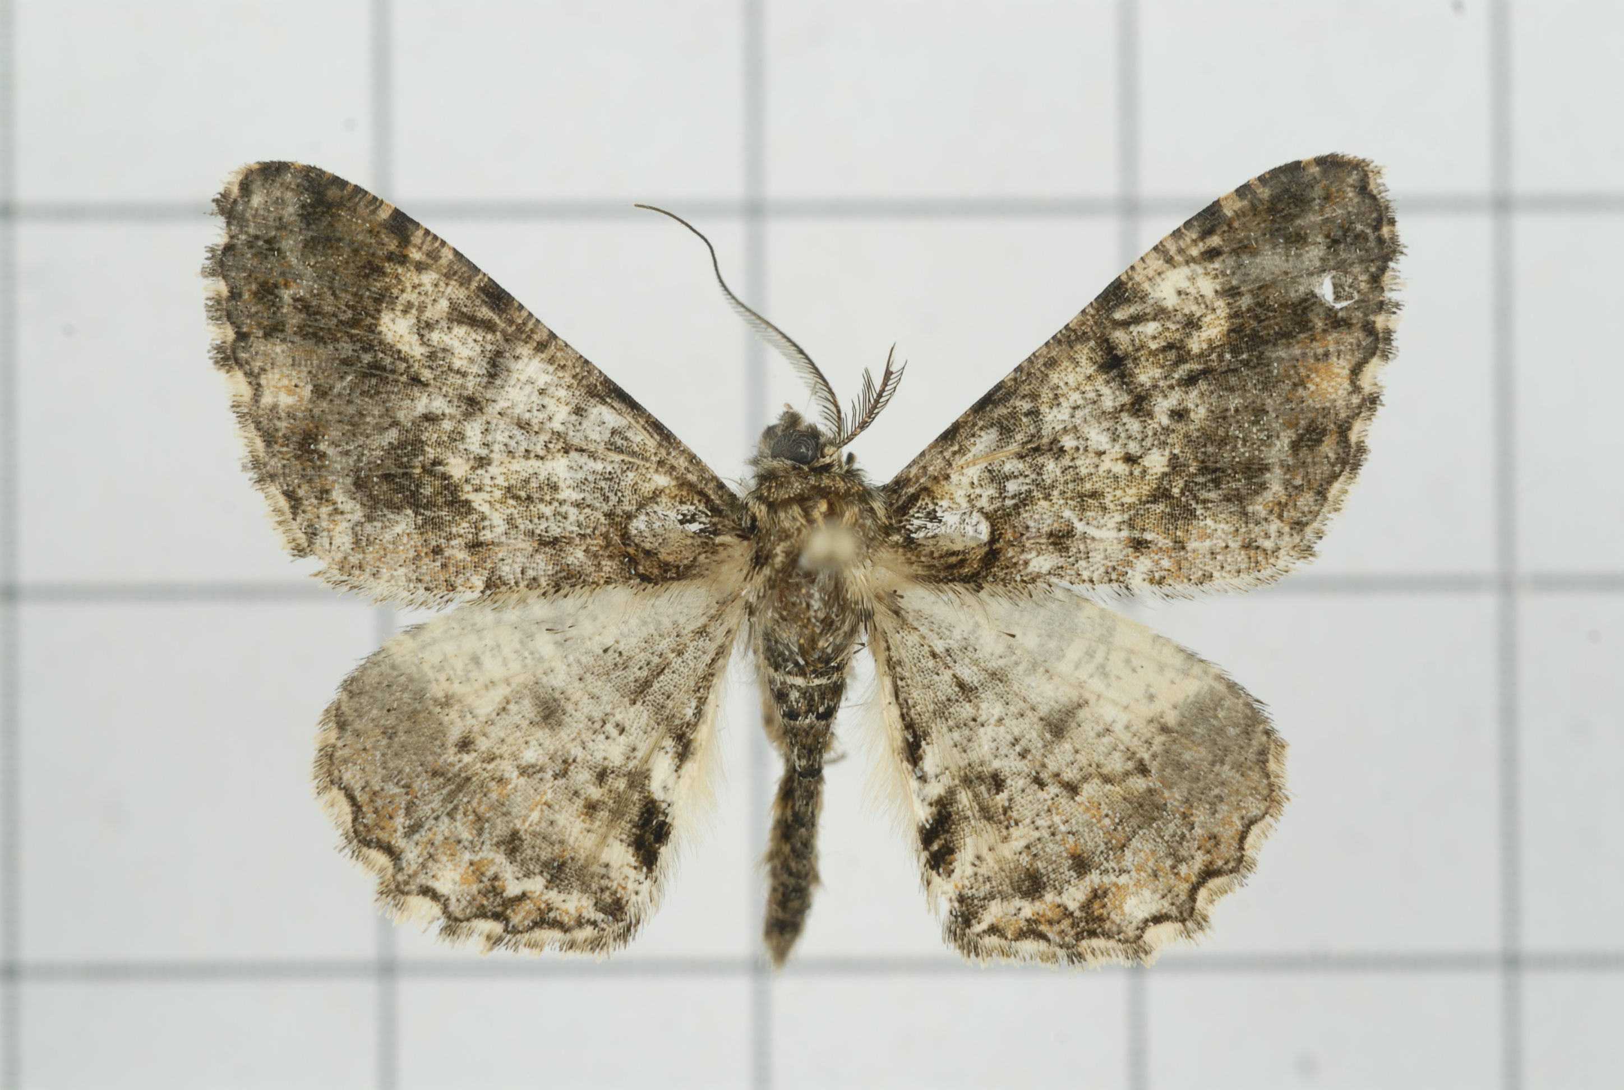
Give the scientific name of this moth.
Alcis taiwanovariegata
